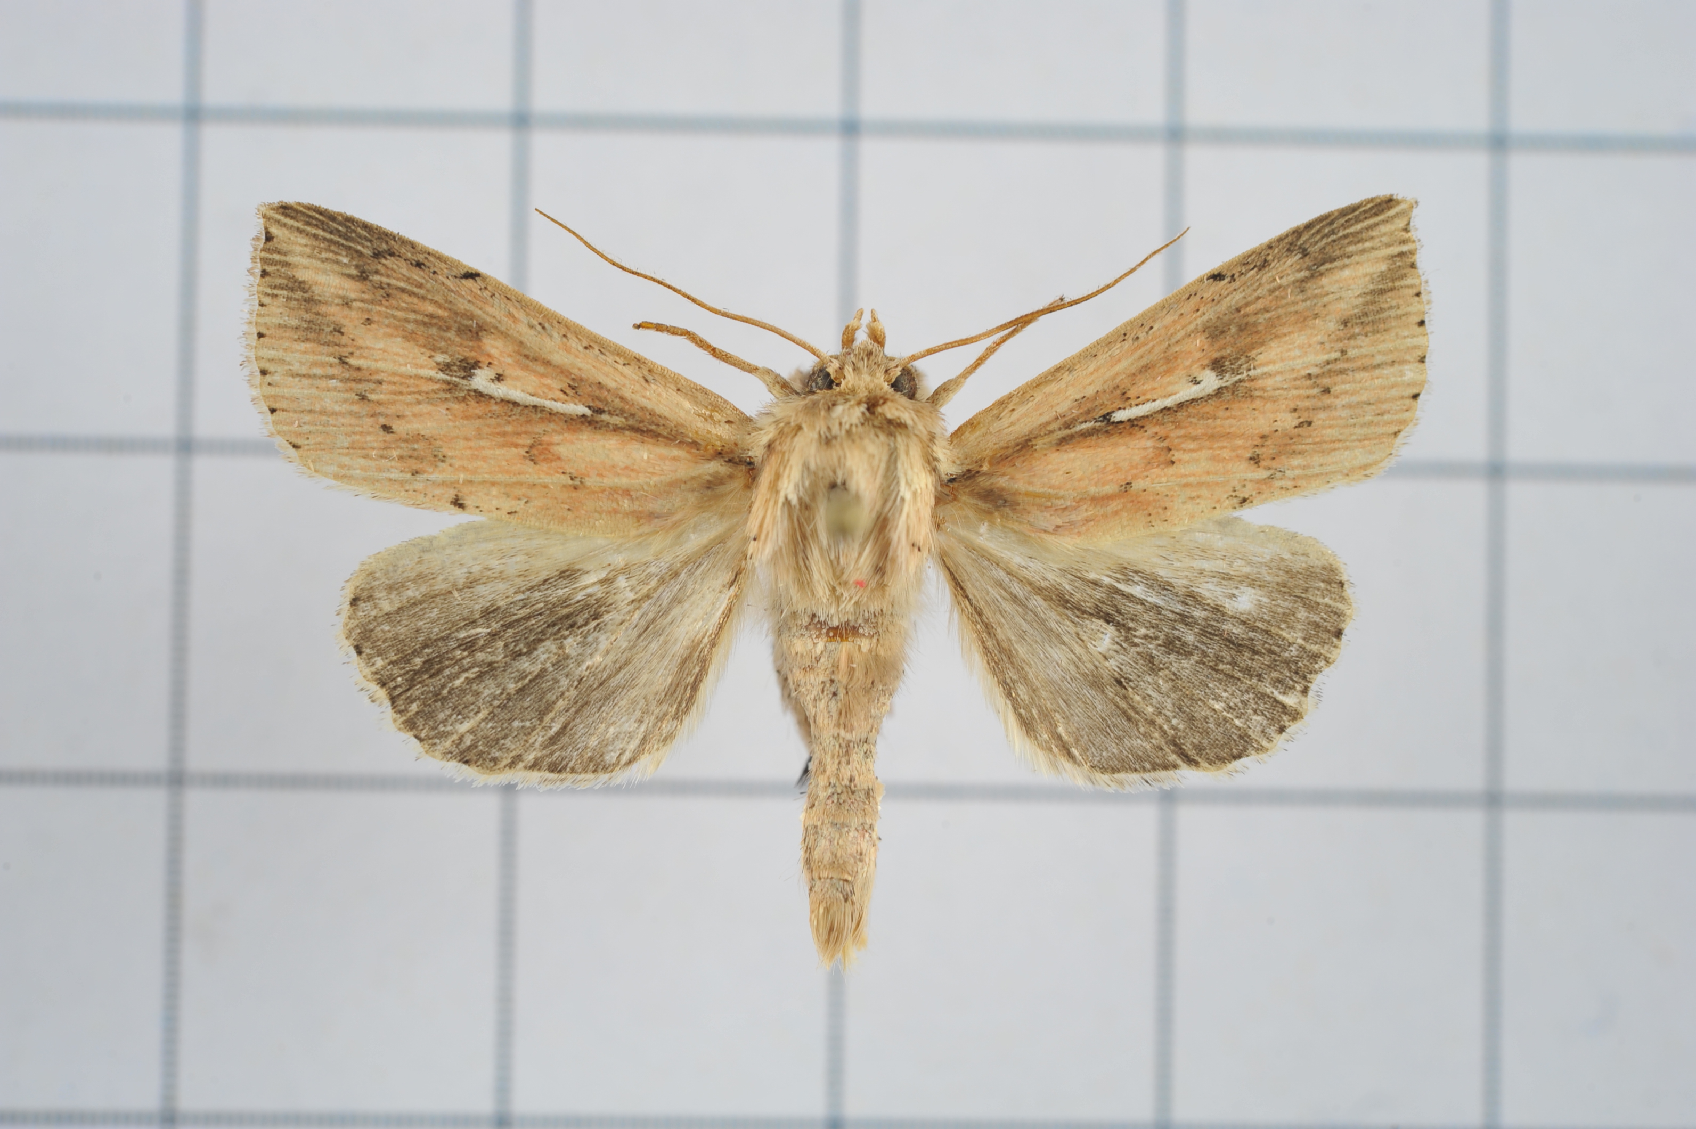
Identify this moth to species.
Mythimna decisissima
